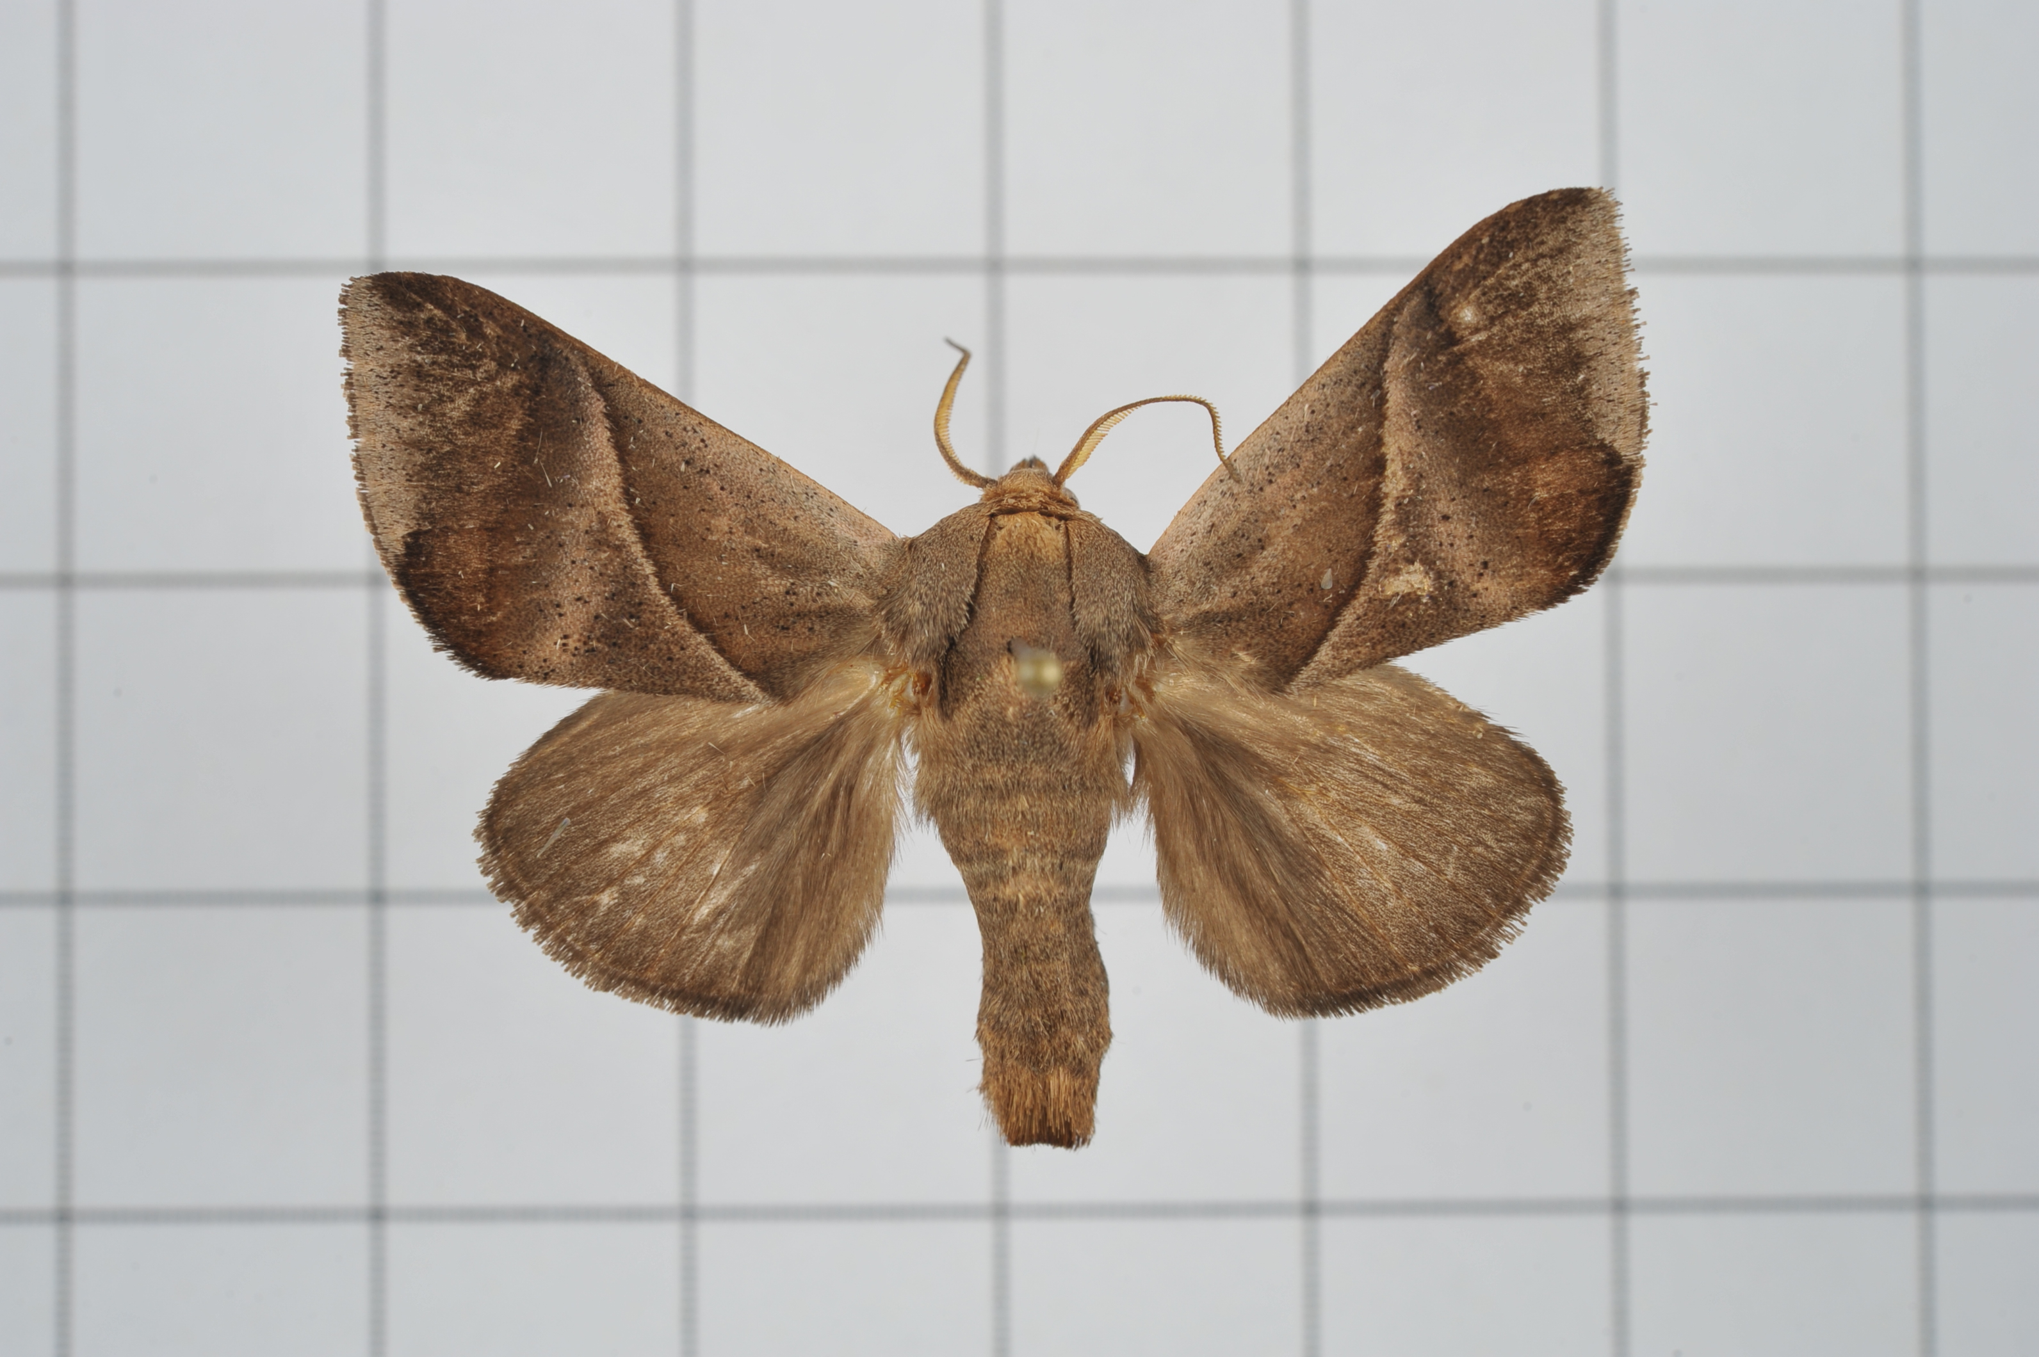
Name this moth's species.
Setora postornata
